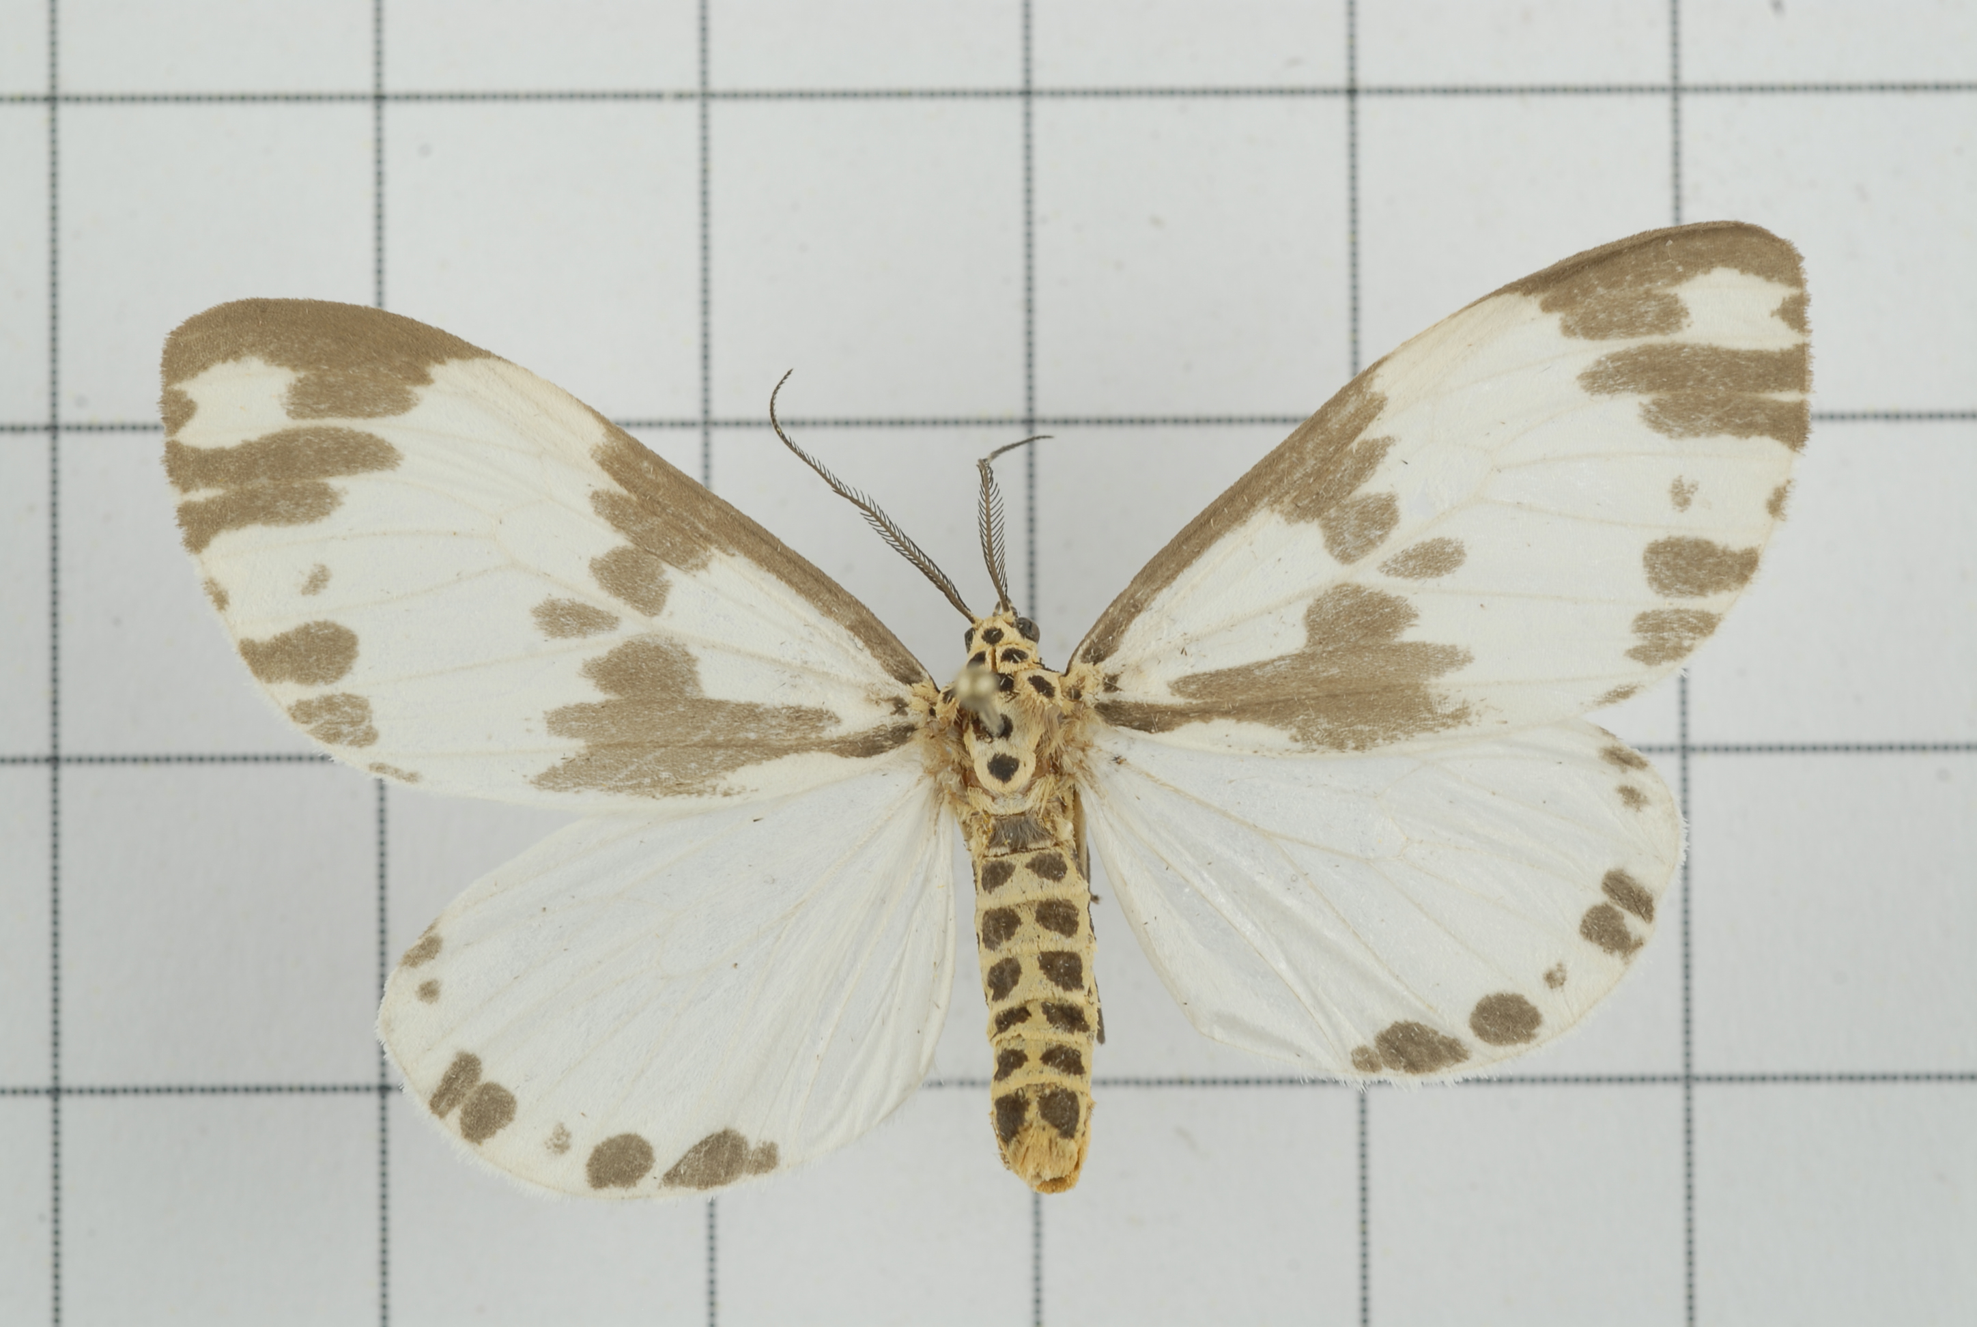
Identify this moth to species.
Nyctemera carissima formosana
